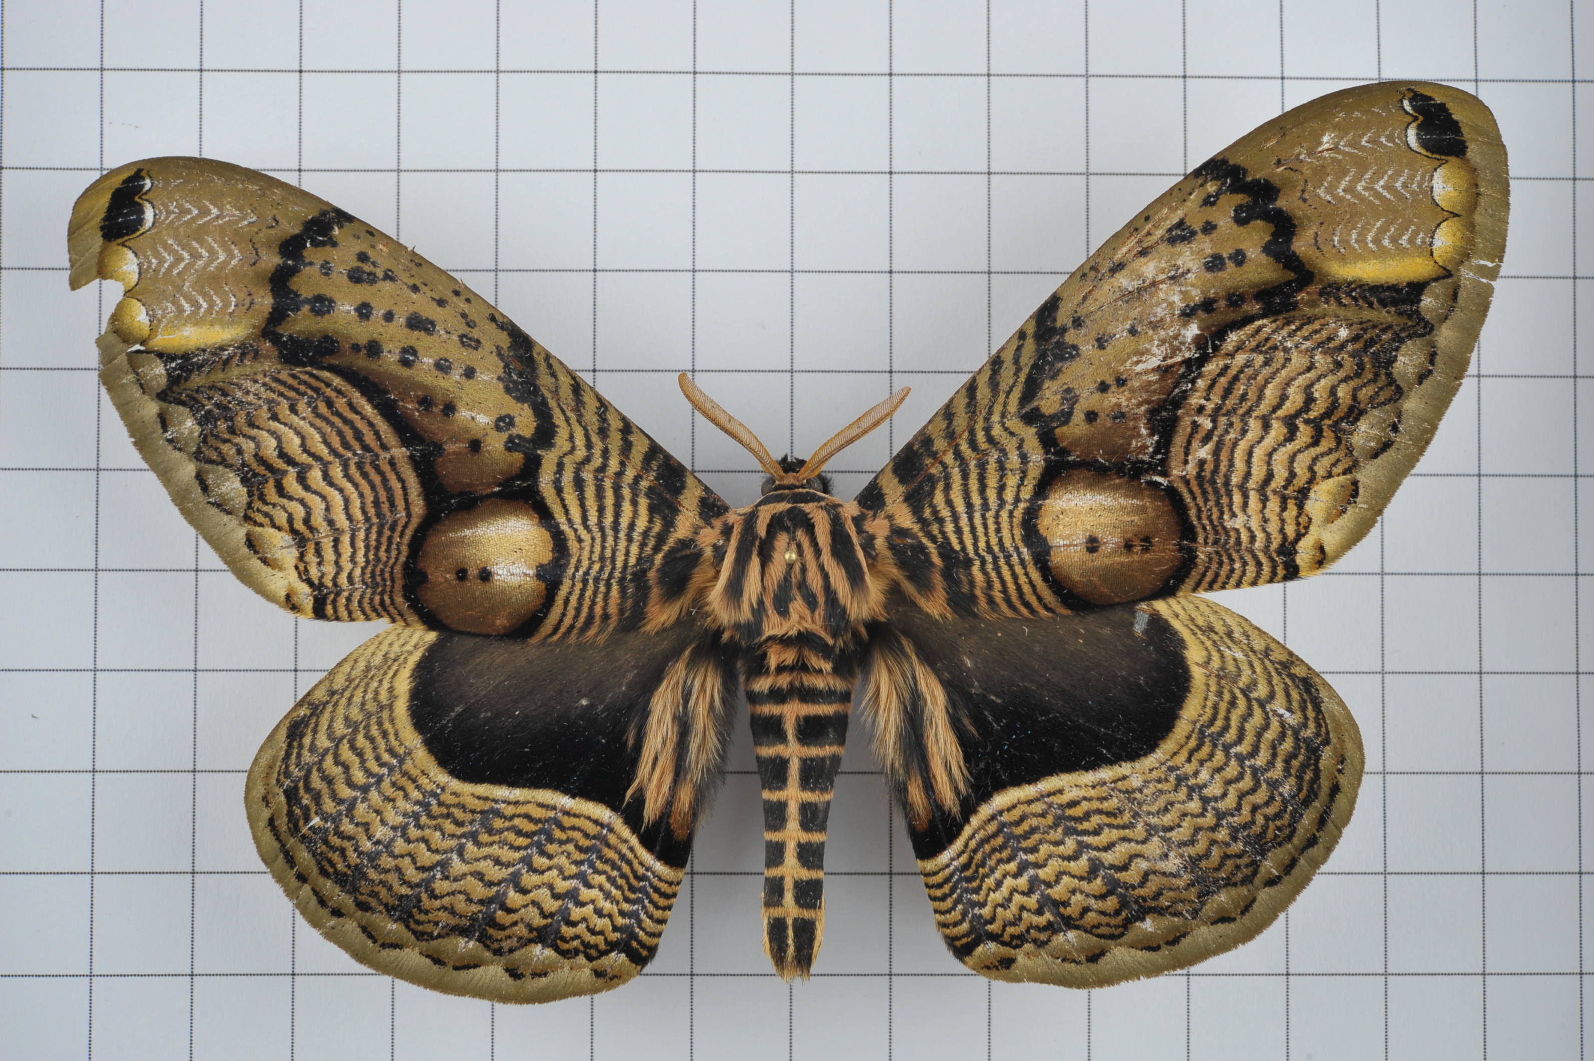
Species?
Brahmaea wallichii insulata
